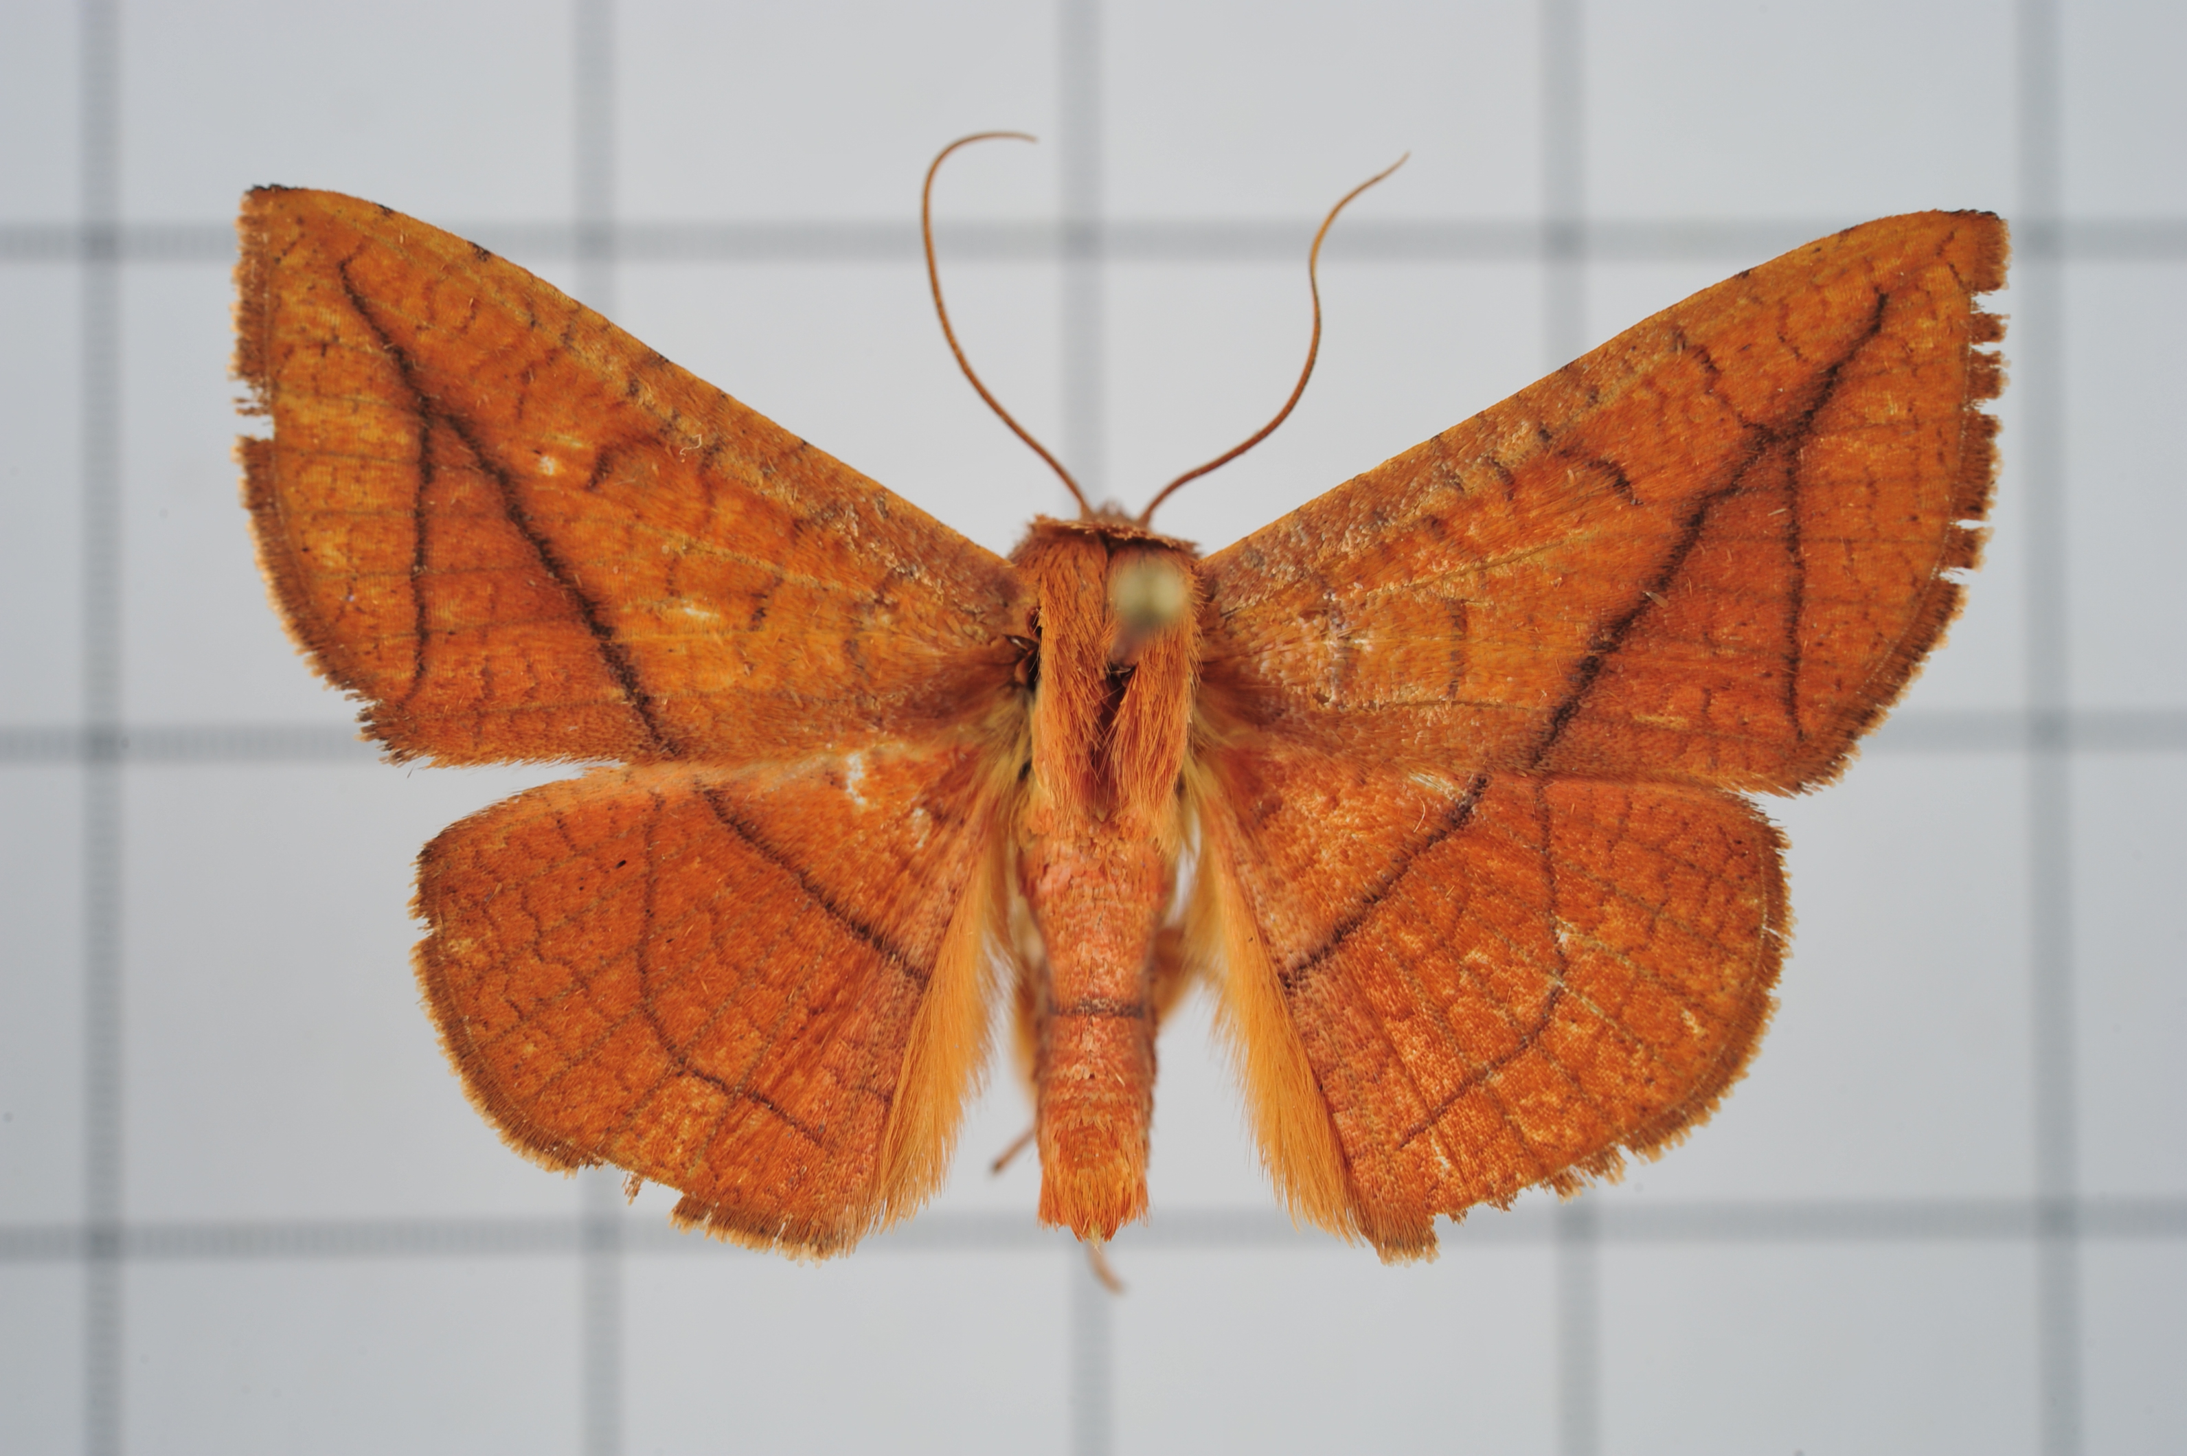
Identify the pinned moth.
Sonagara strigipennis
